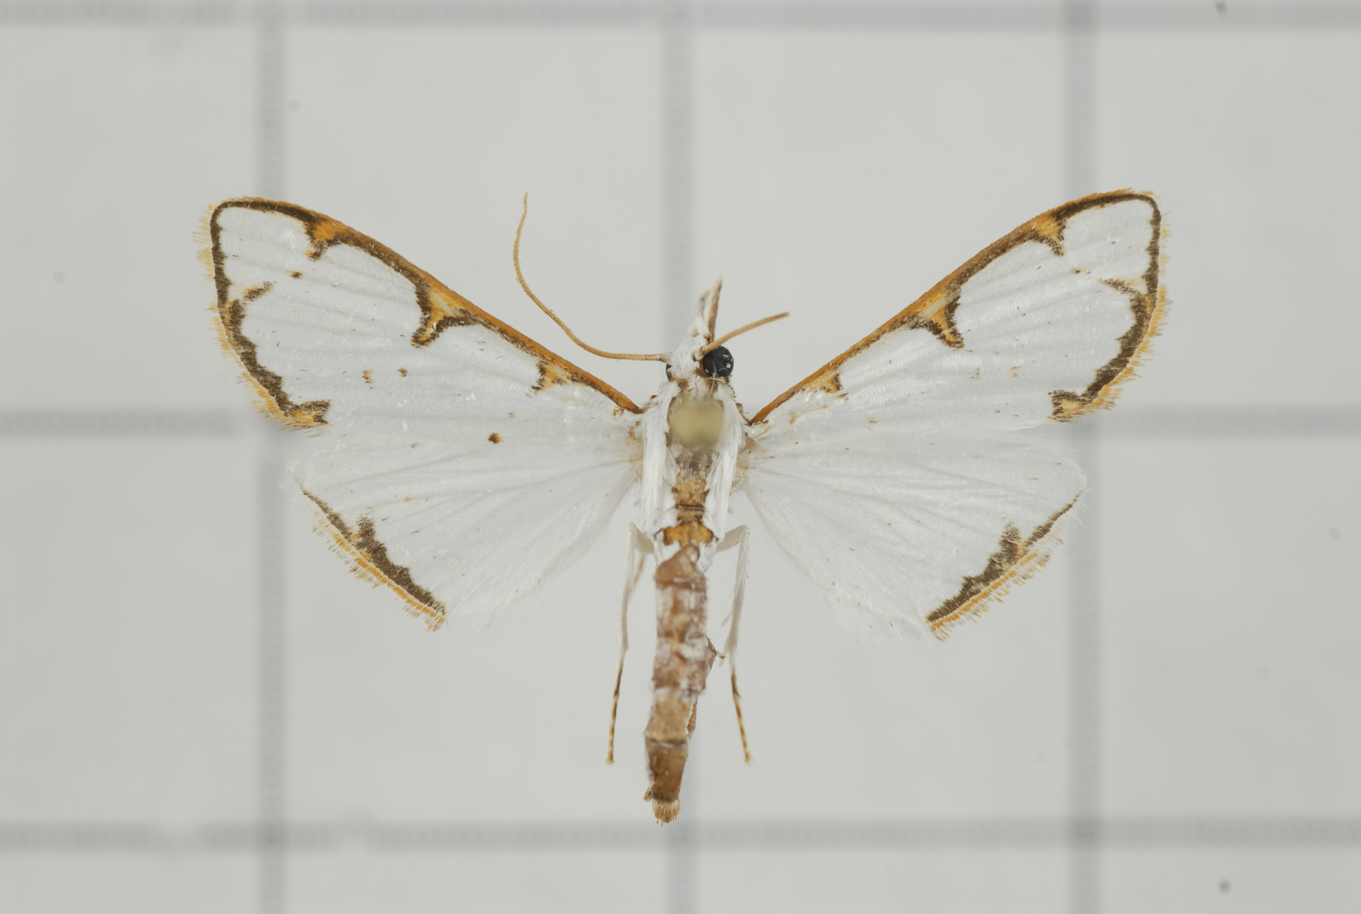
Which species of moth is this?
Cirrhochrista spinuella
